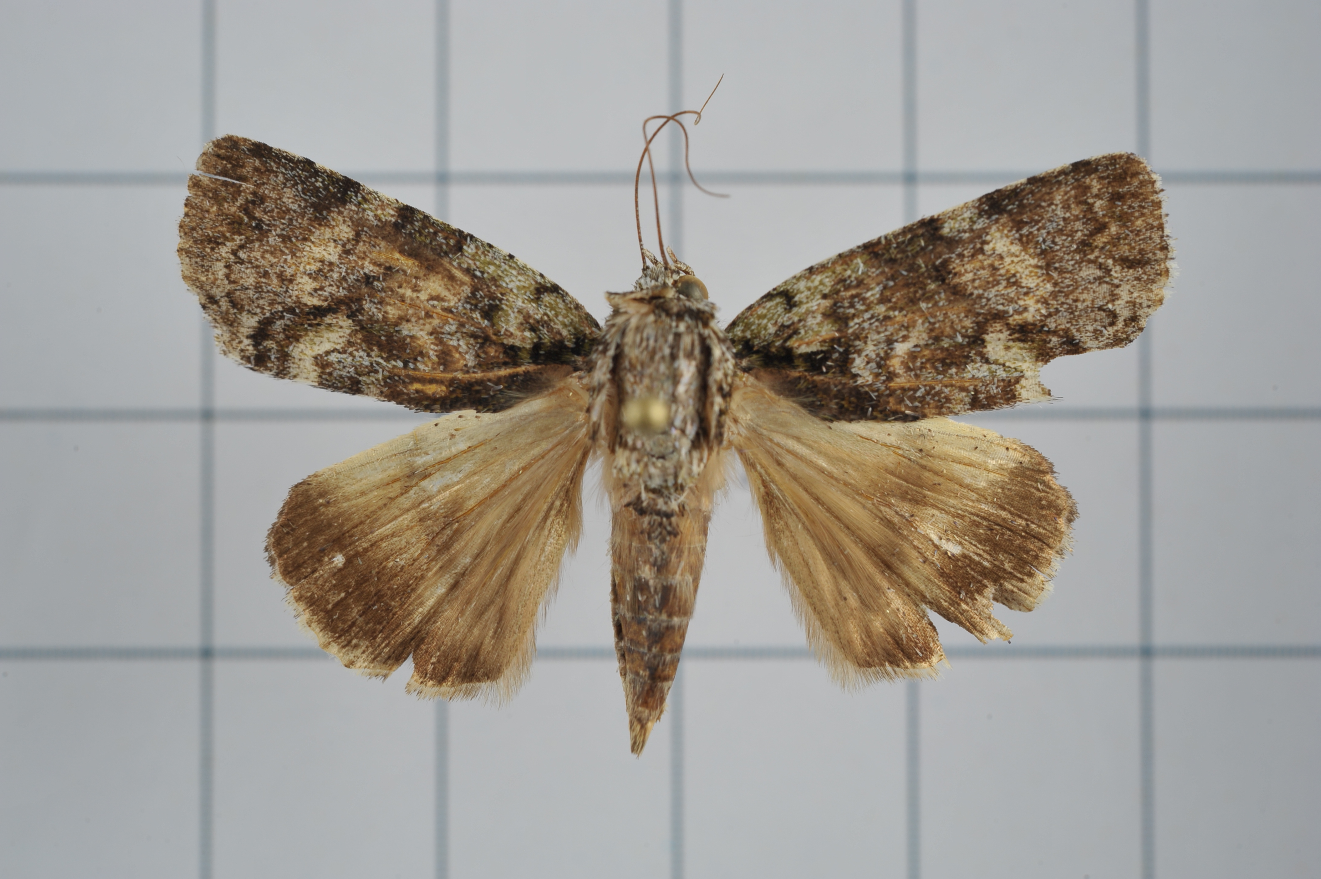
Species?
Blenina quinaria
